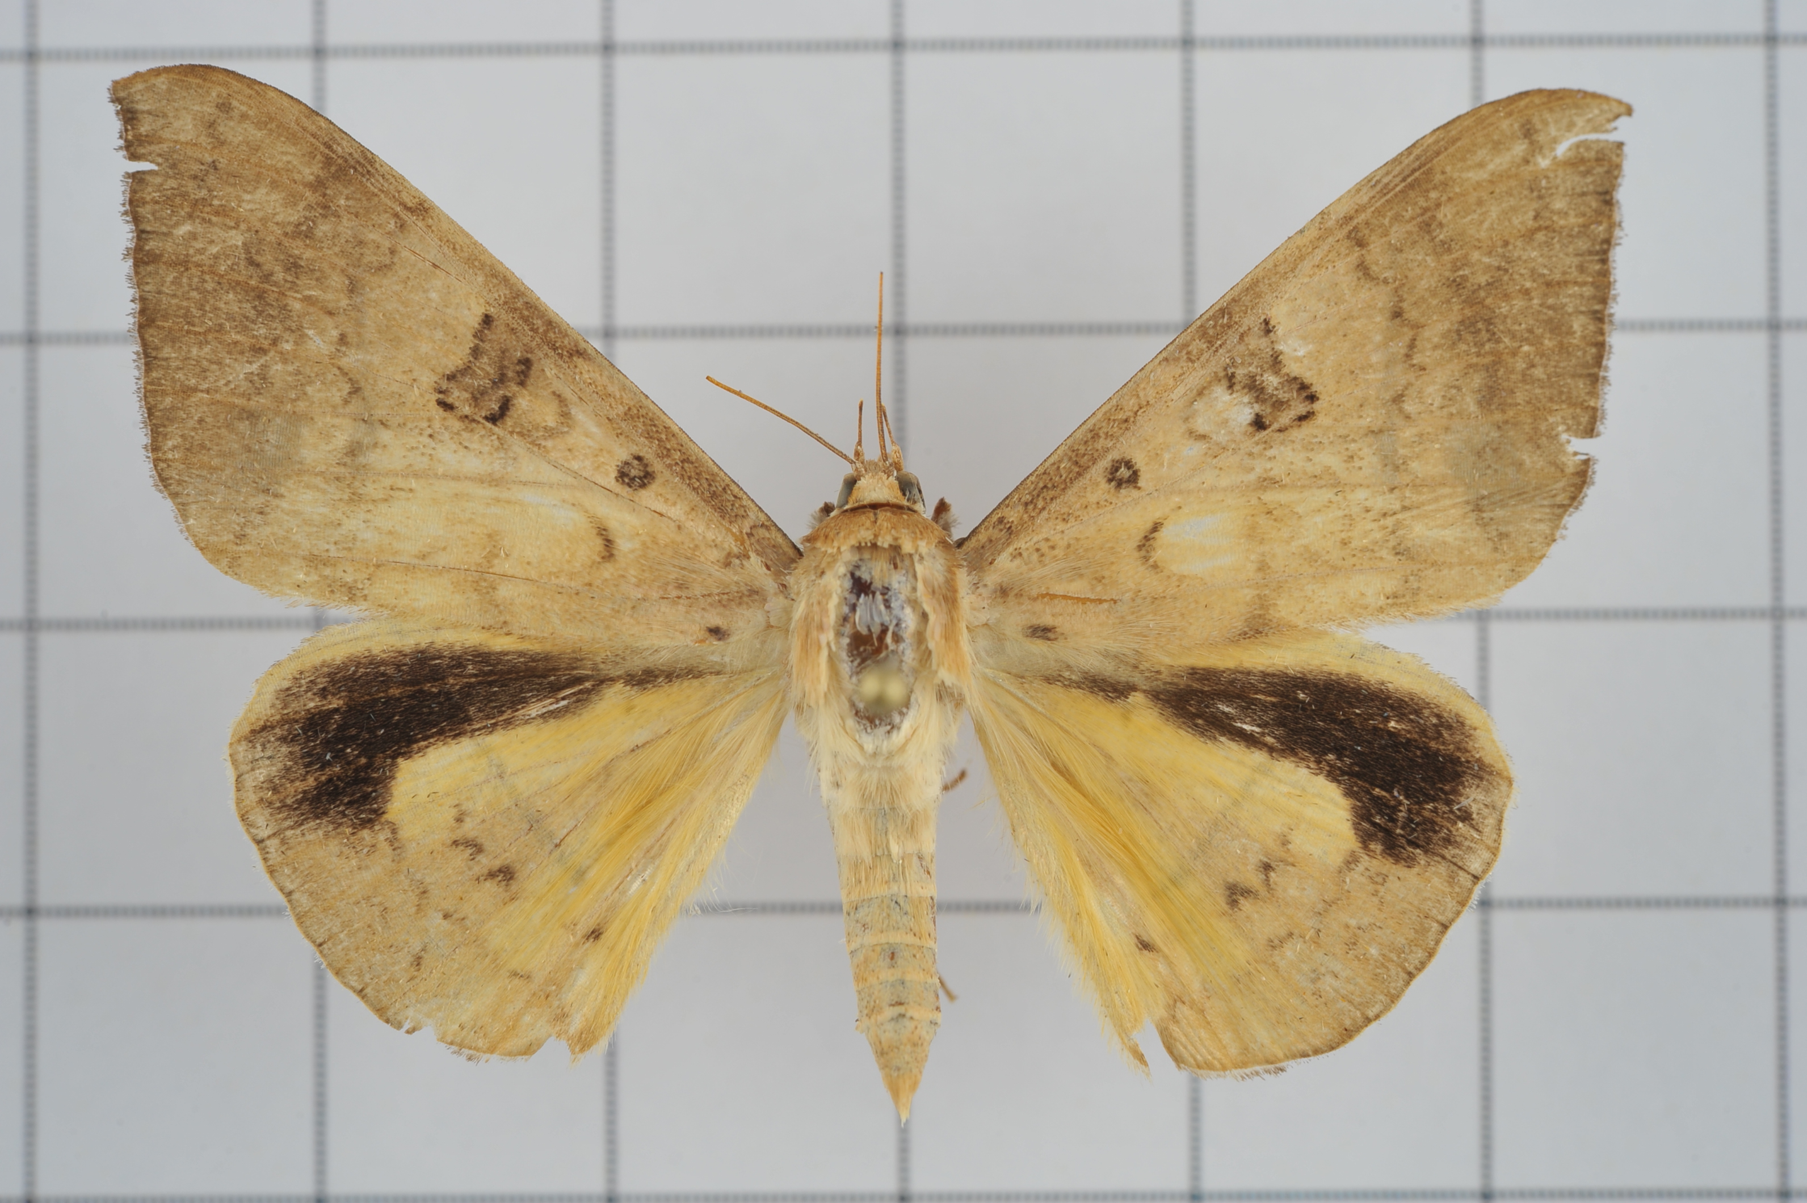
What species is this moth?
Oxyodes scrobiculata
